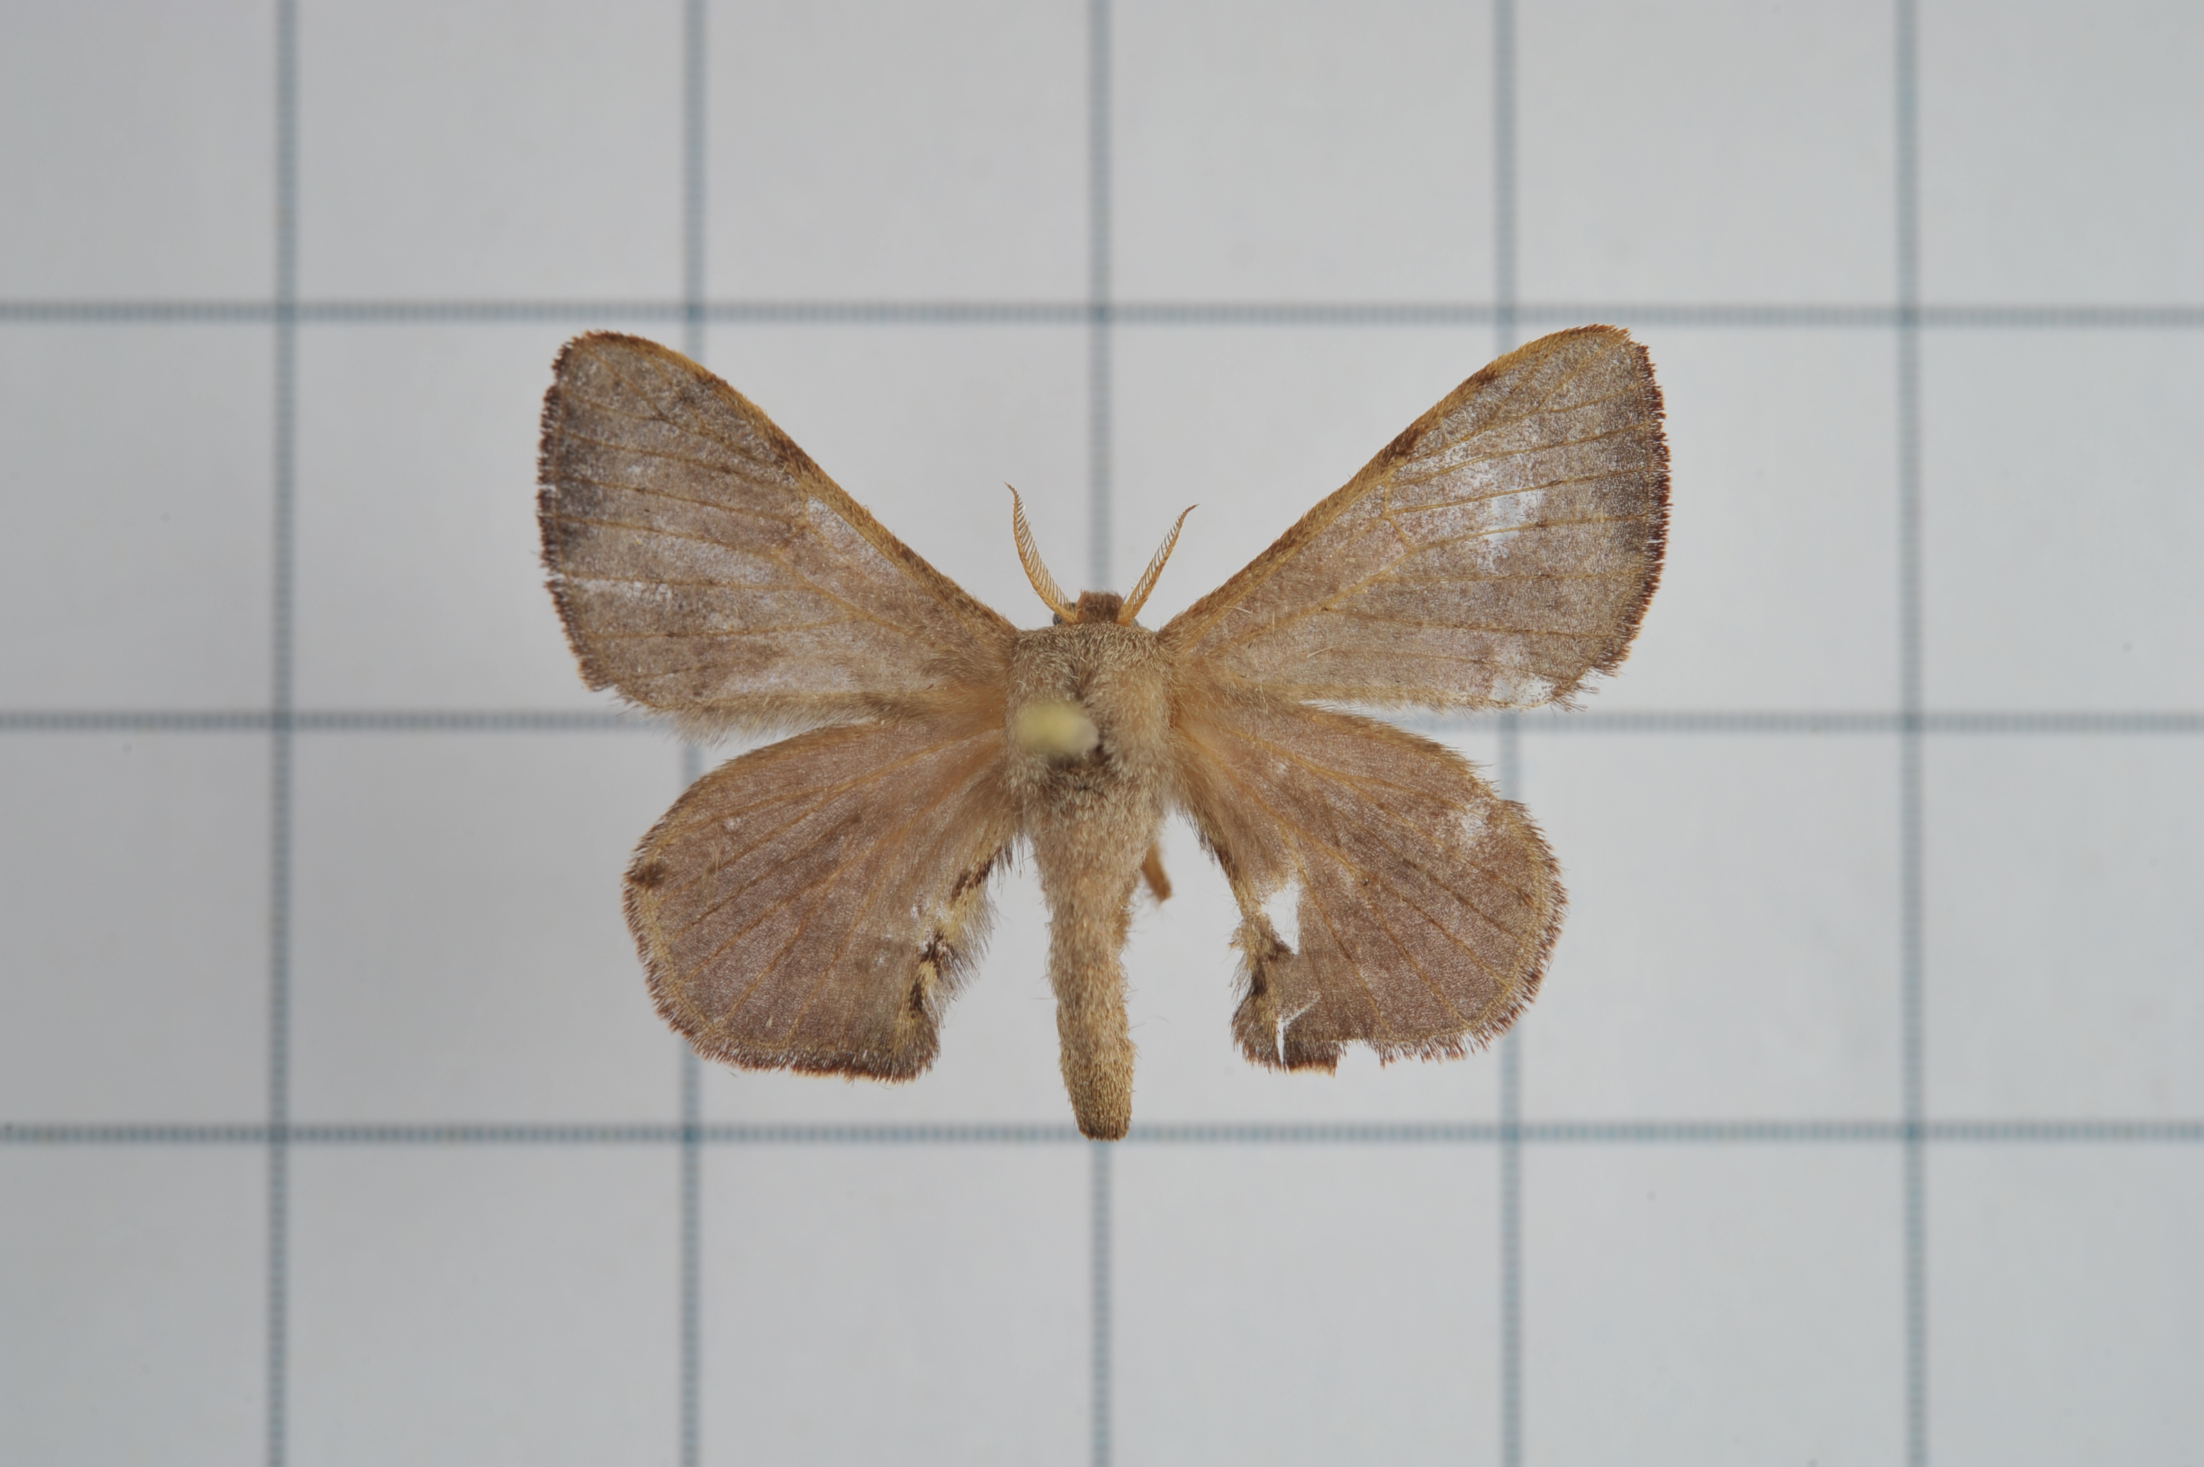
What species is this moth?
Triuncina brunnea
